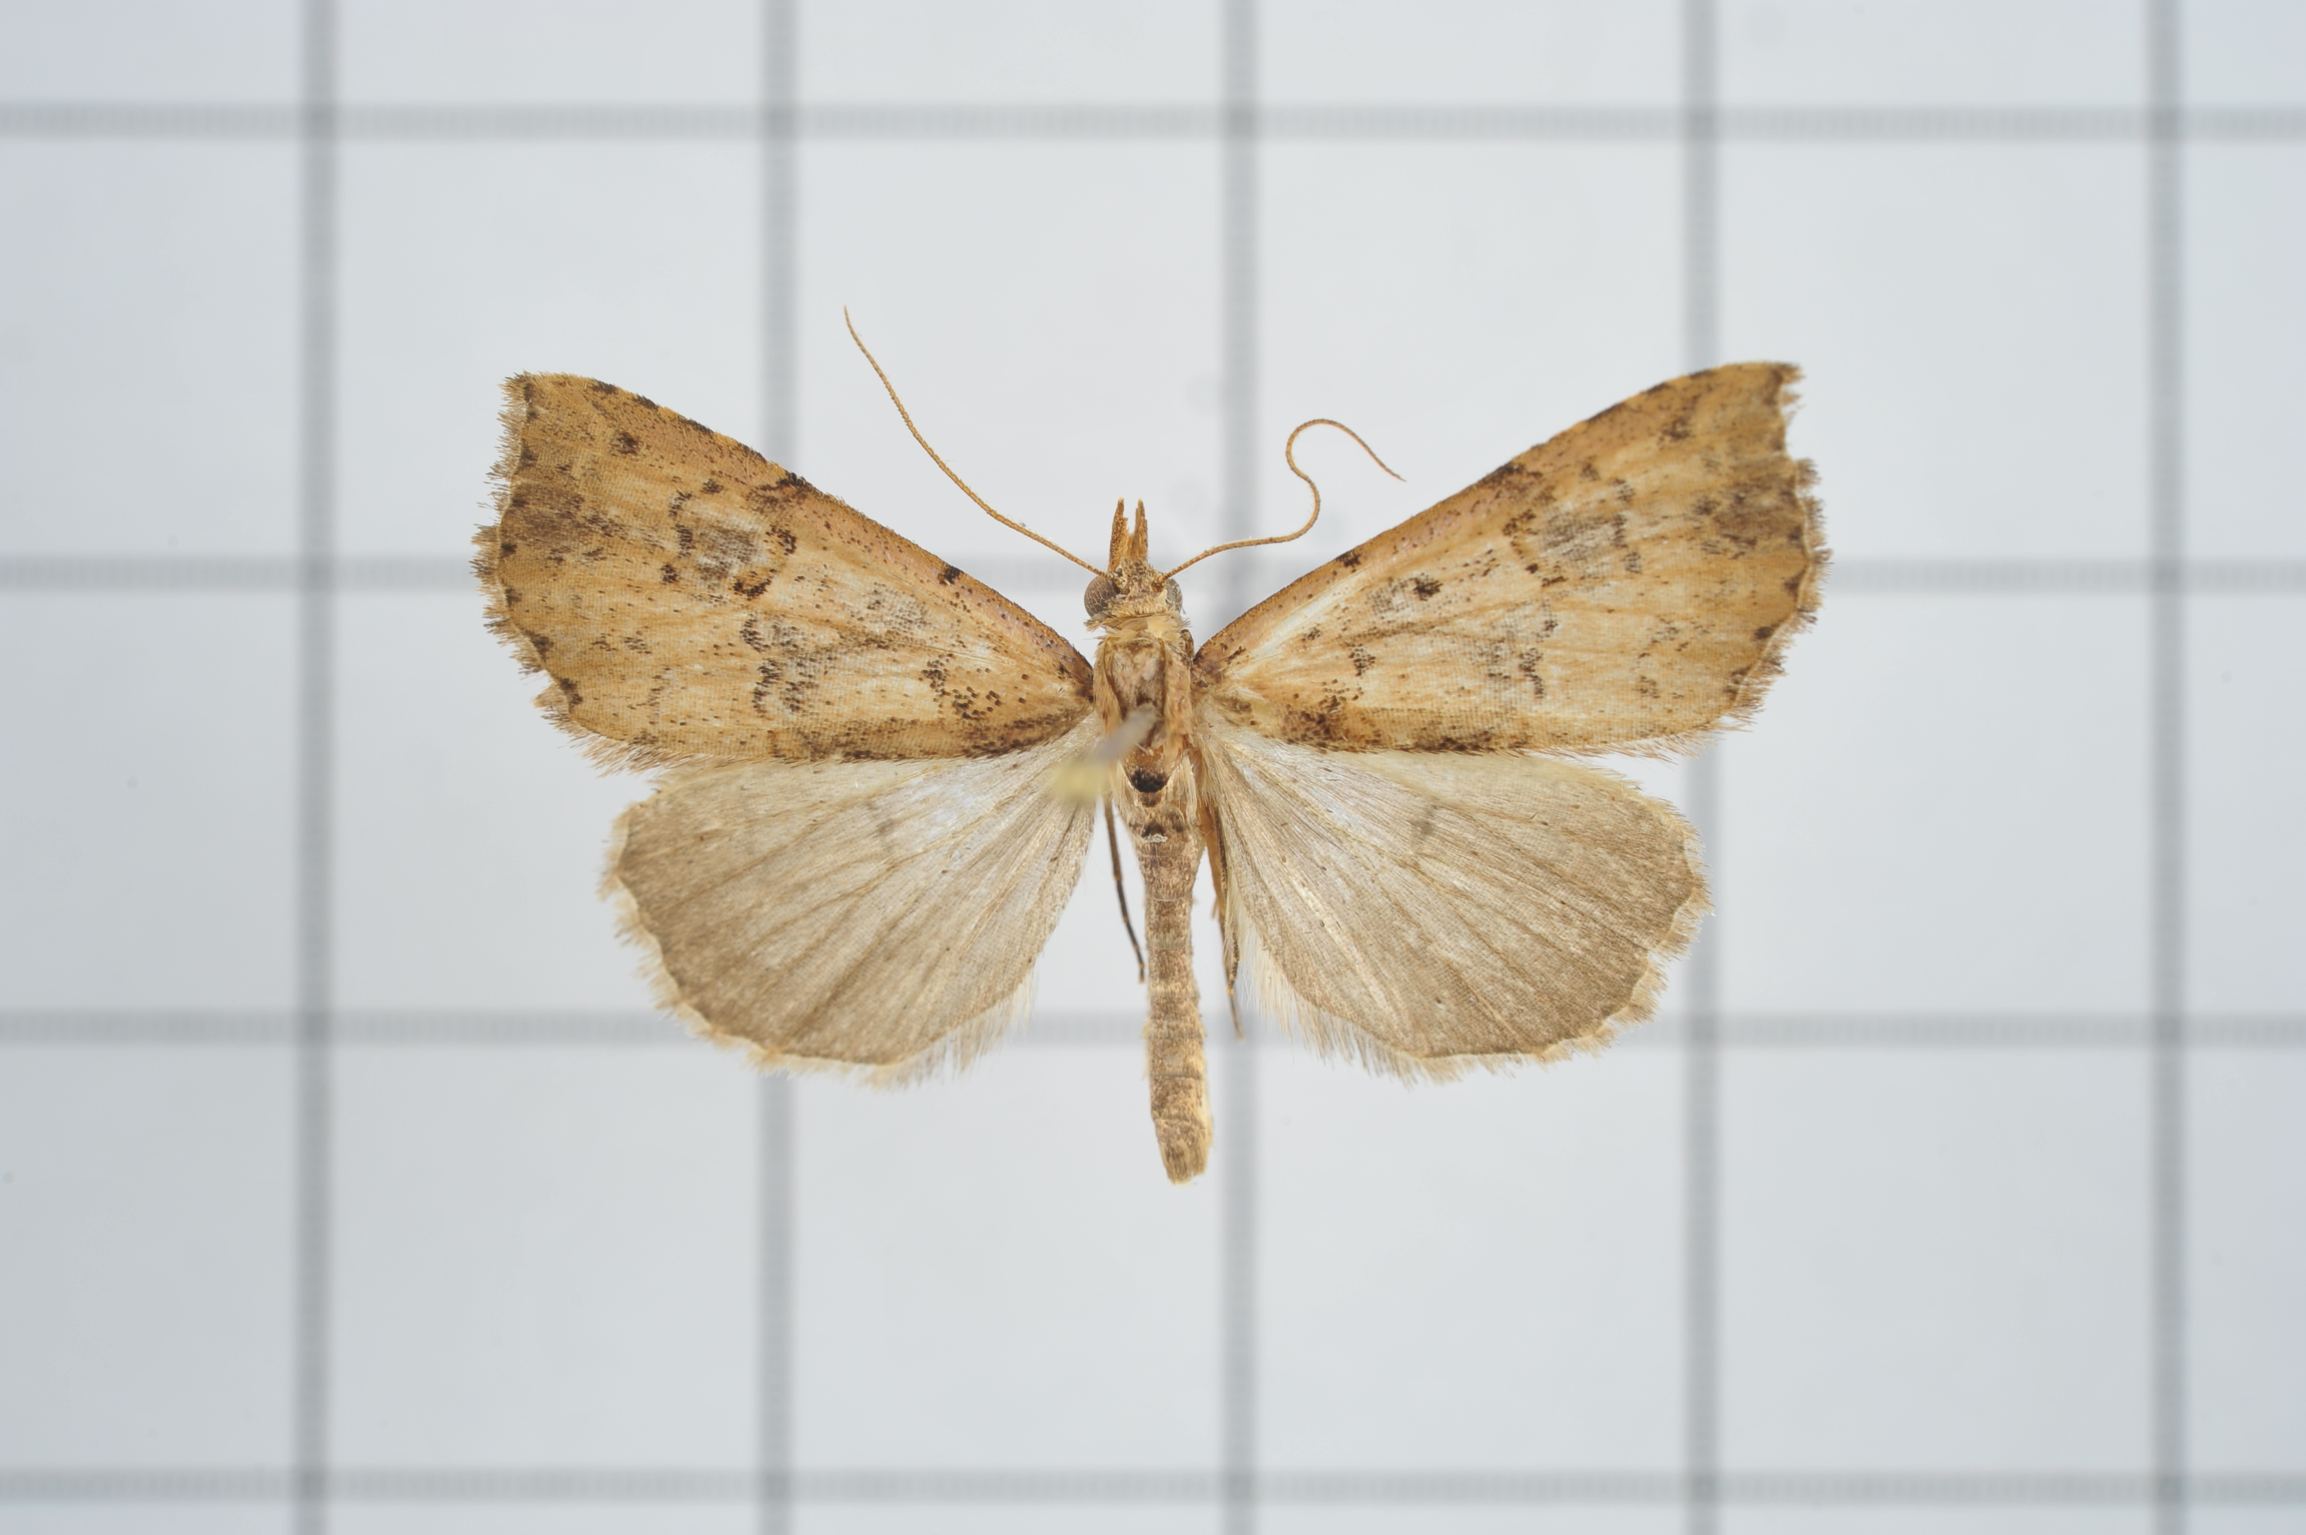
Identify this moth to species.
Pseudogyrtona marmorea
